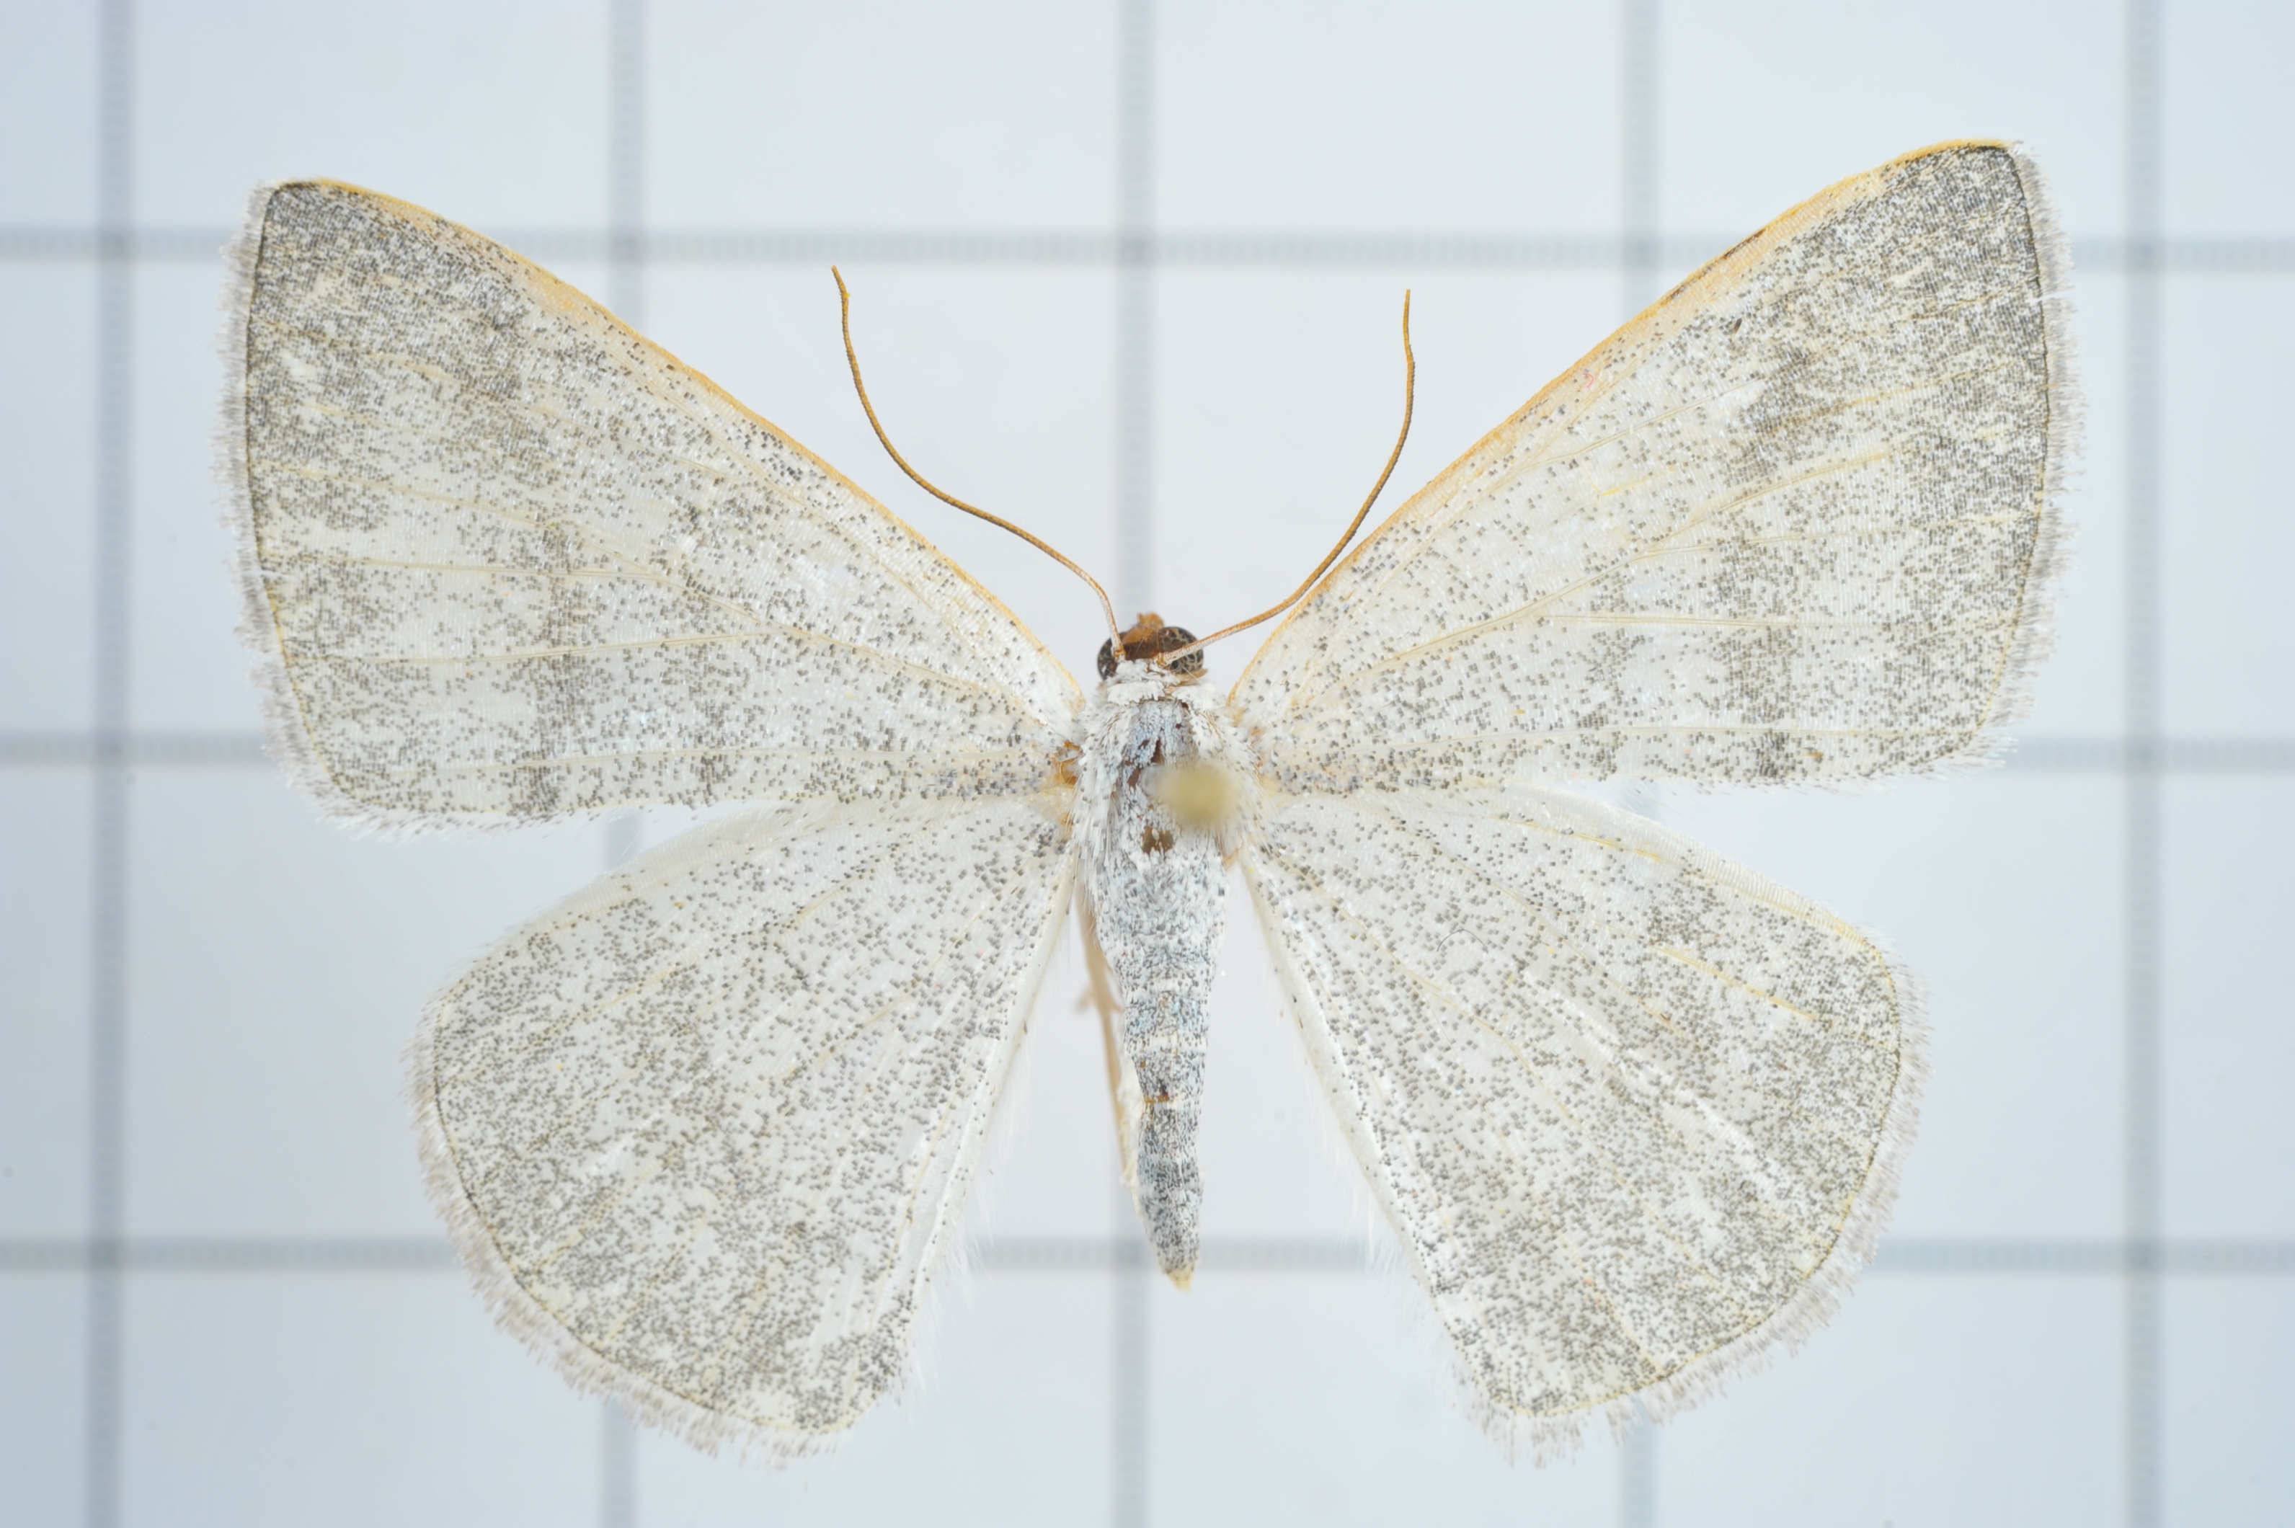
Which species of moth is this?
Lomographa platyleucata marginata
